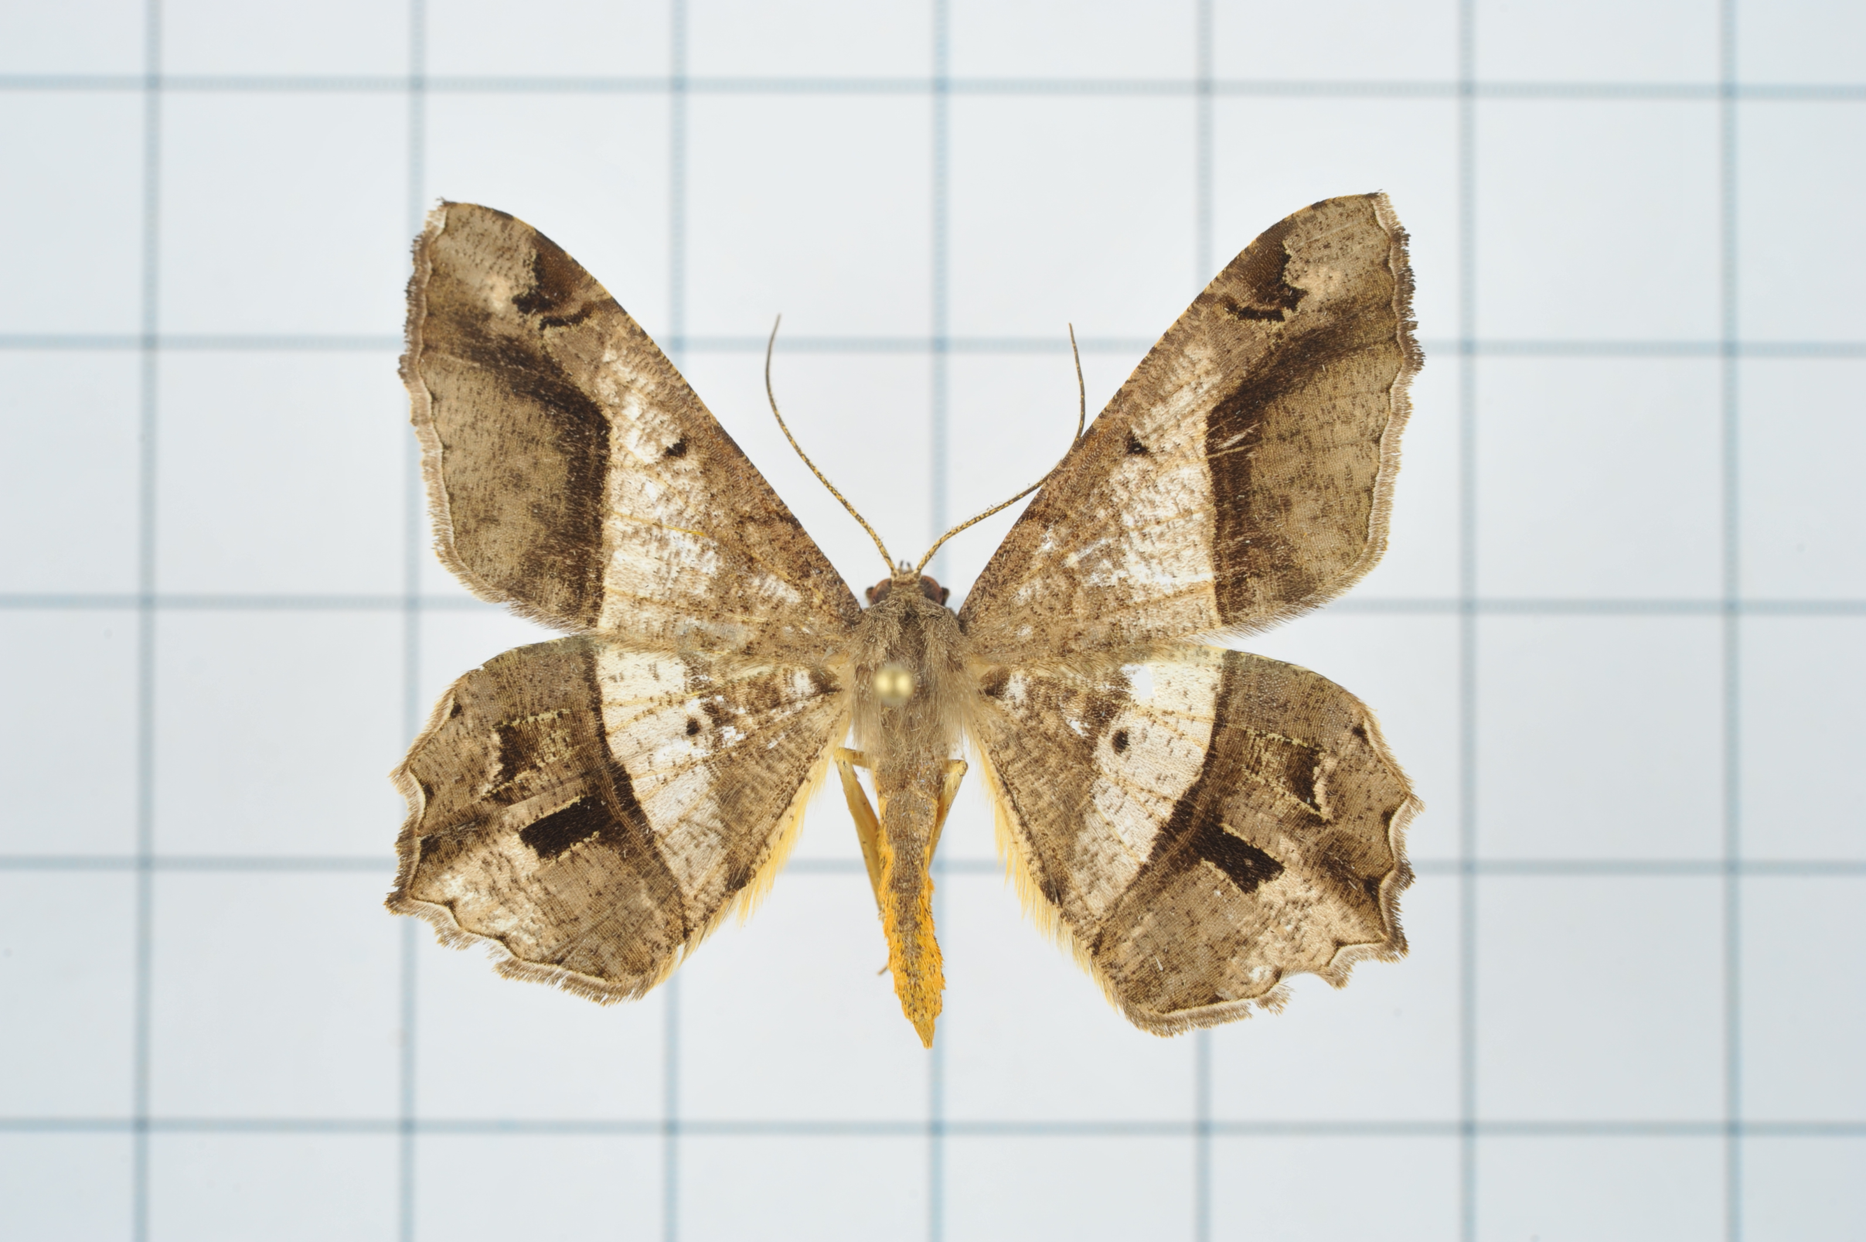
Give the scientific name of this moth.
Chiasmia inchoata
